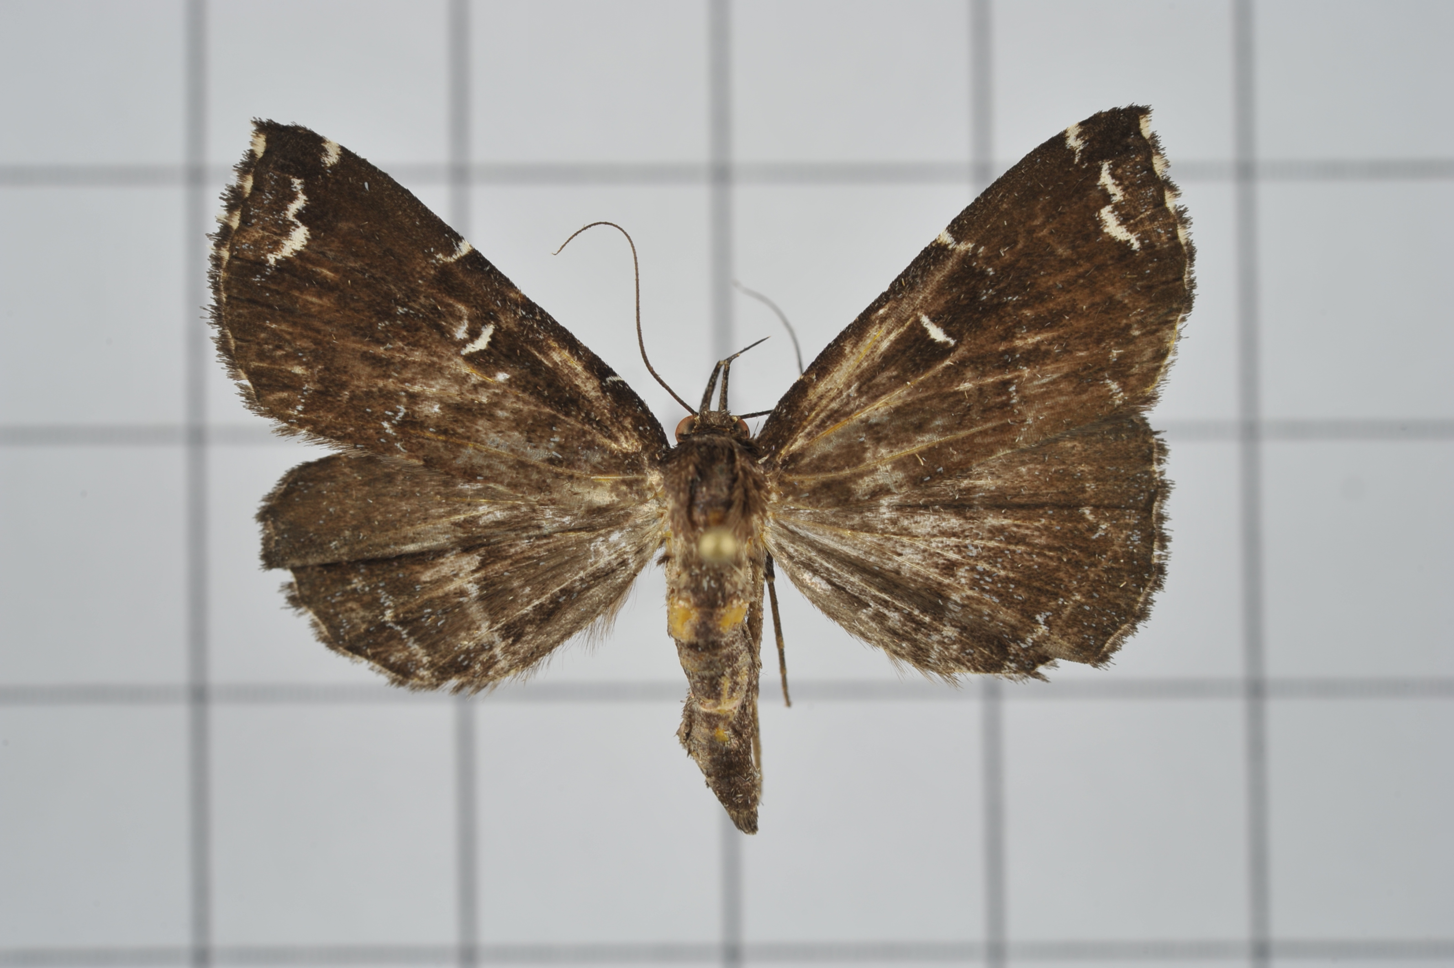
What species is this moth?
Adrapsa simplex
